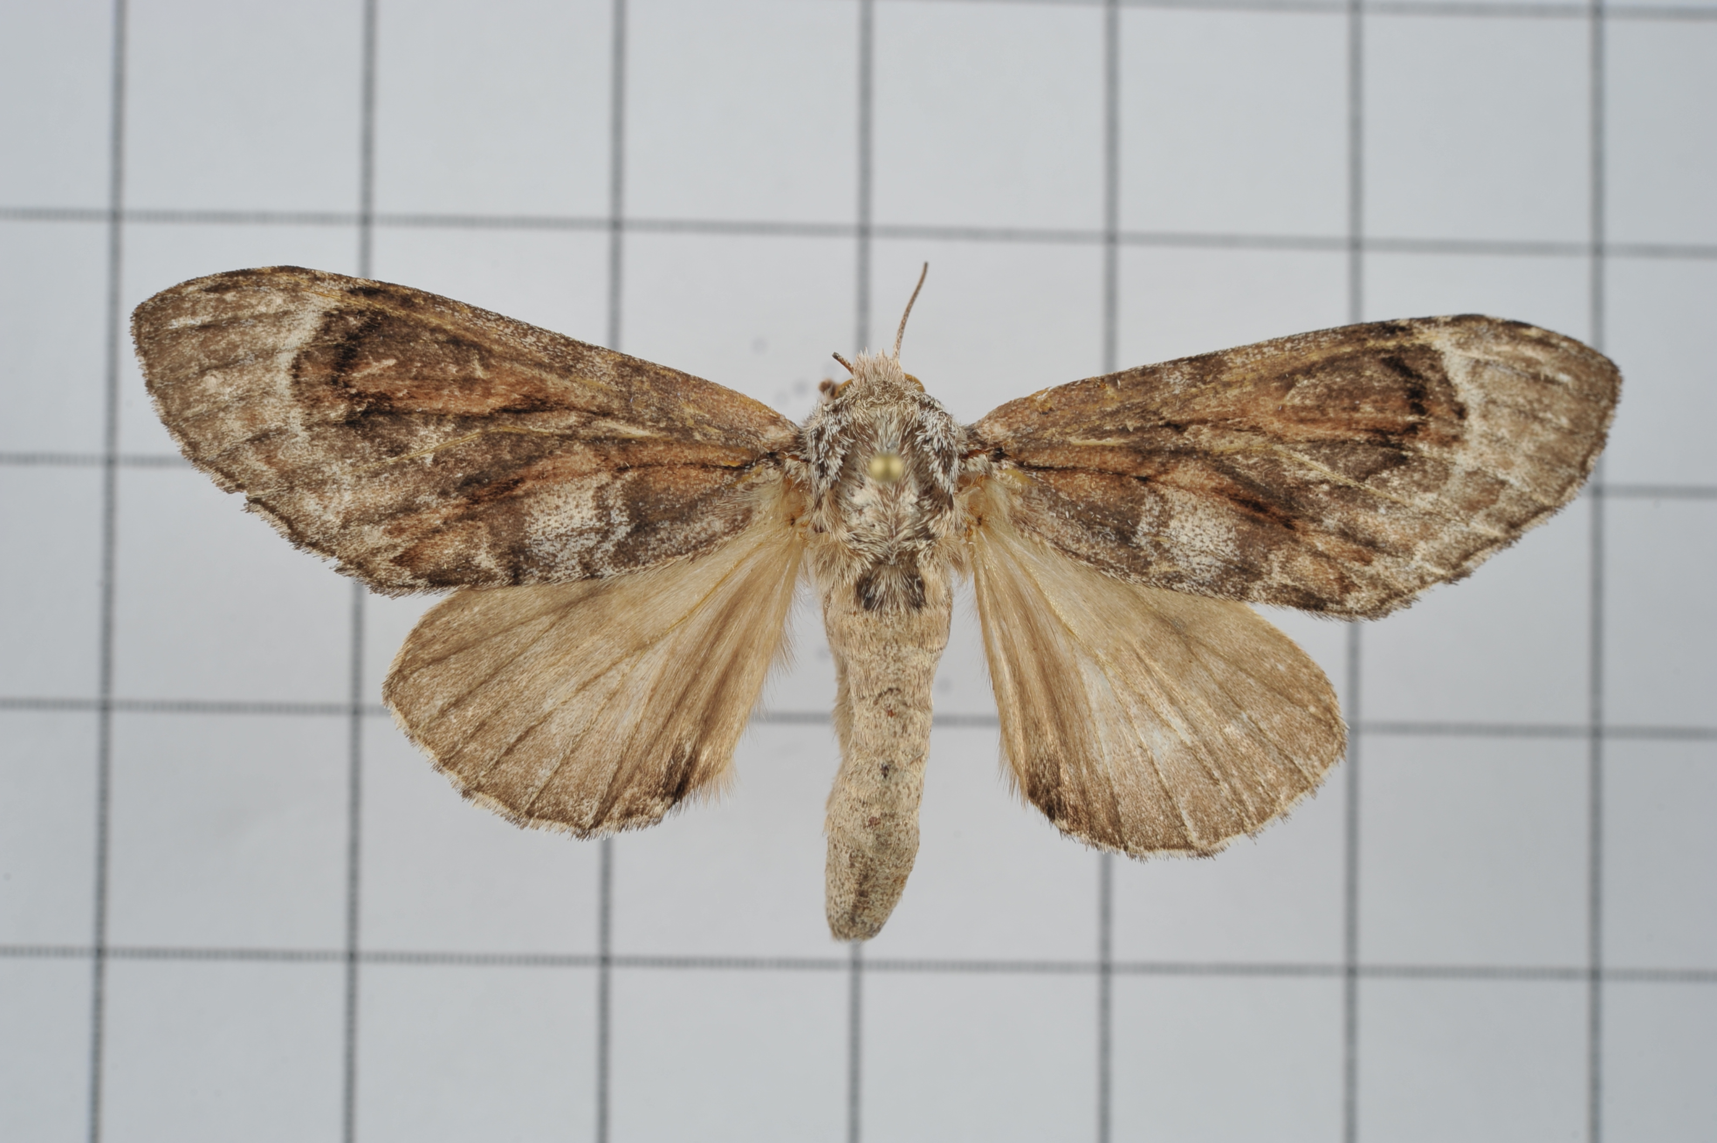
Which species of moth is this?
Fentonia baibarana
